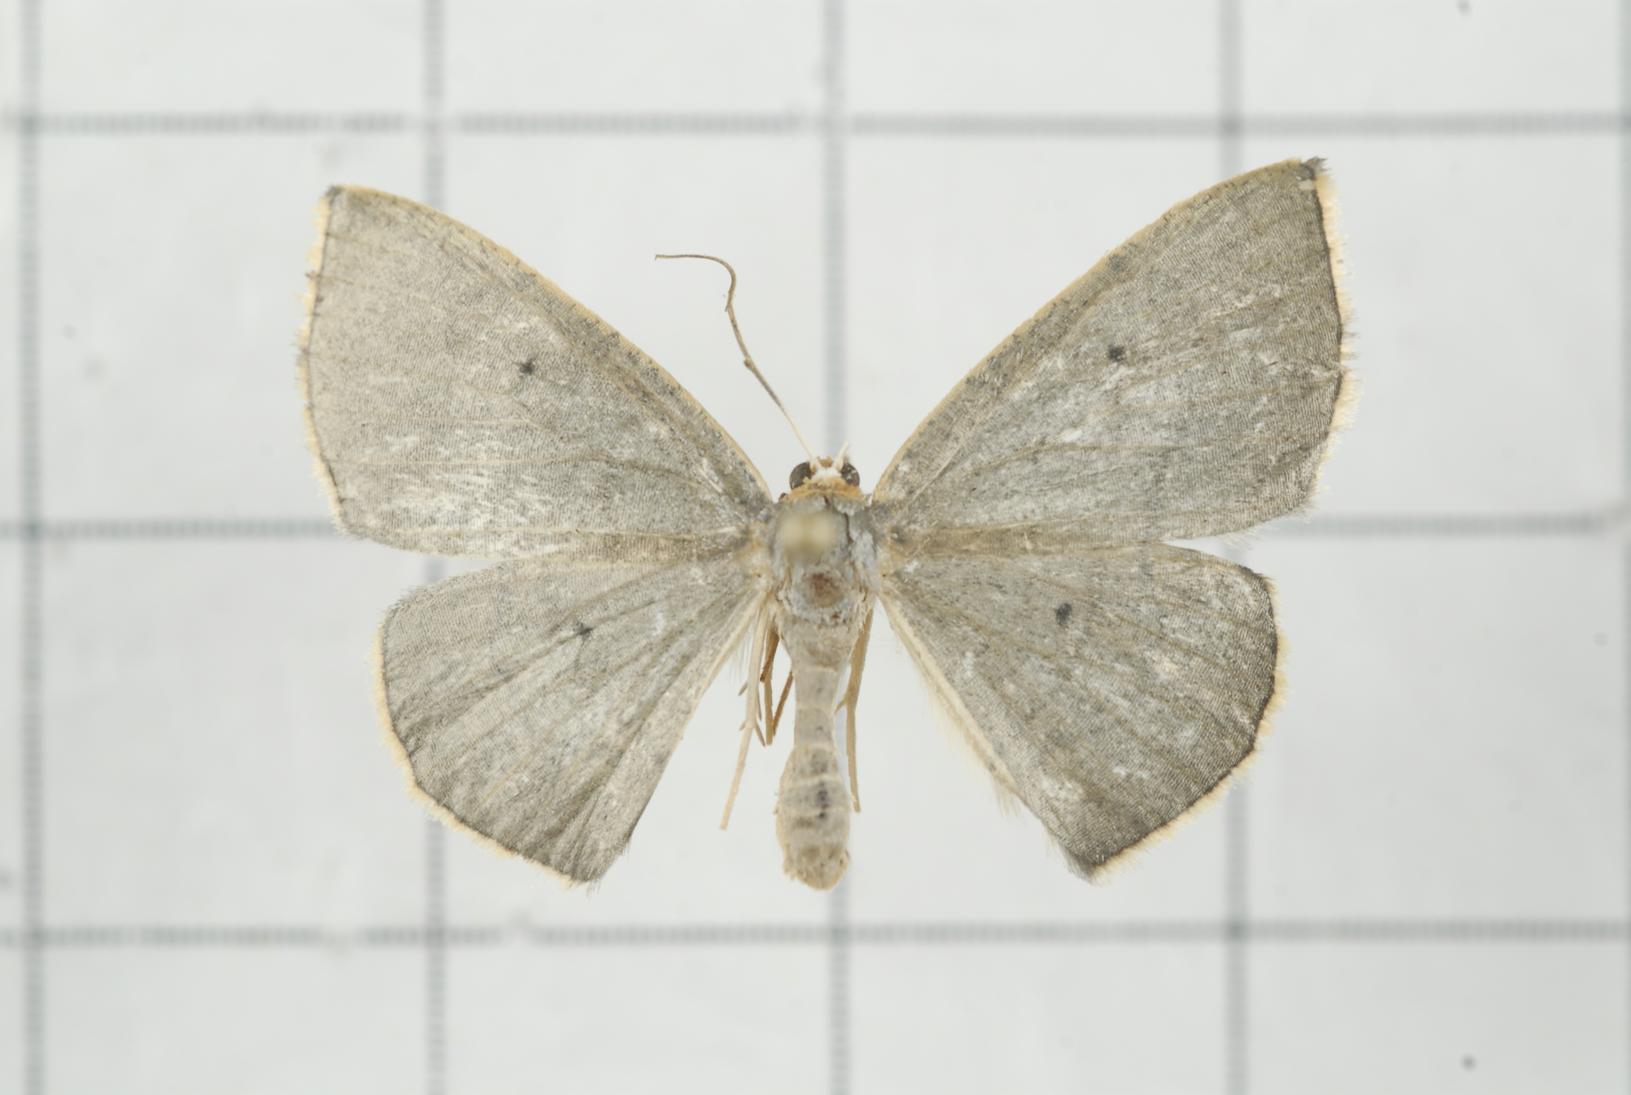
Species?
Rhynchobapta flavicostaria
